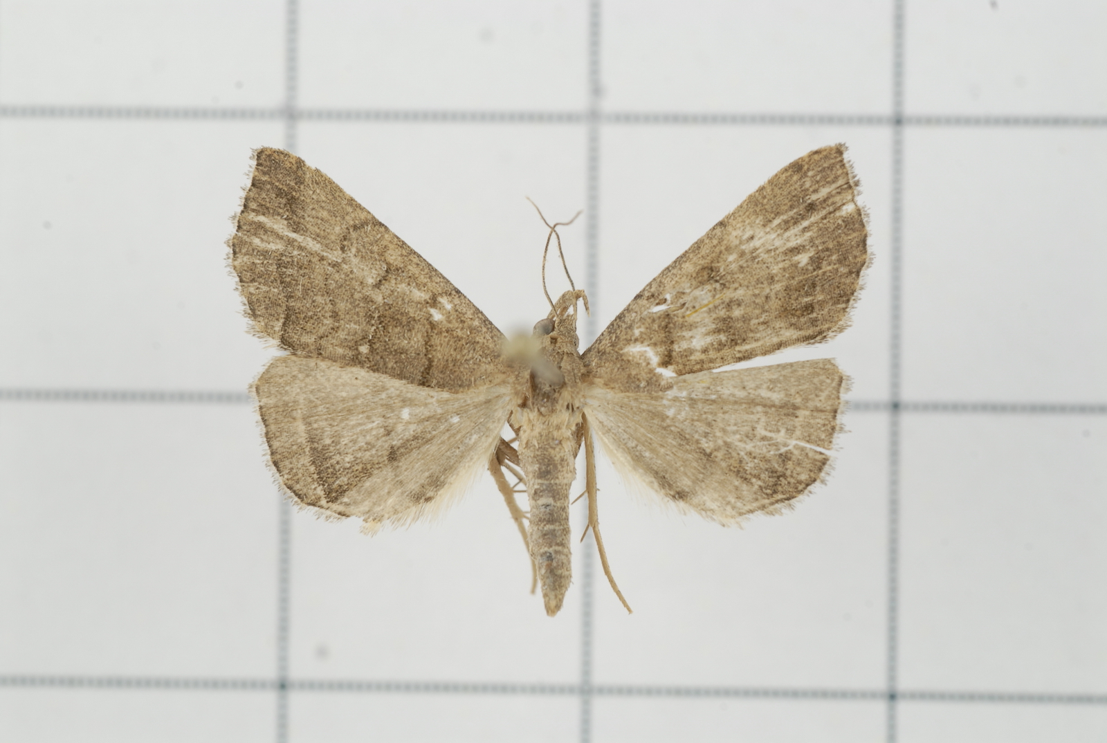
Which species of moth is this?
Herminia undulata
